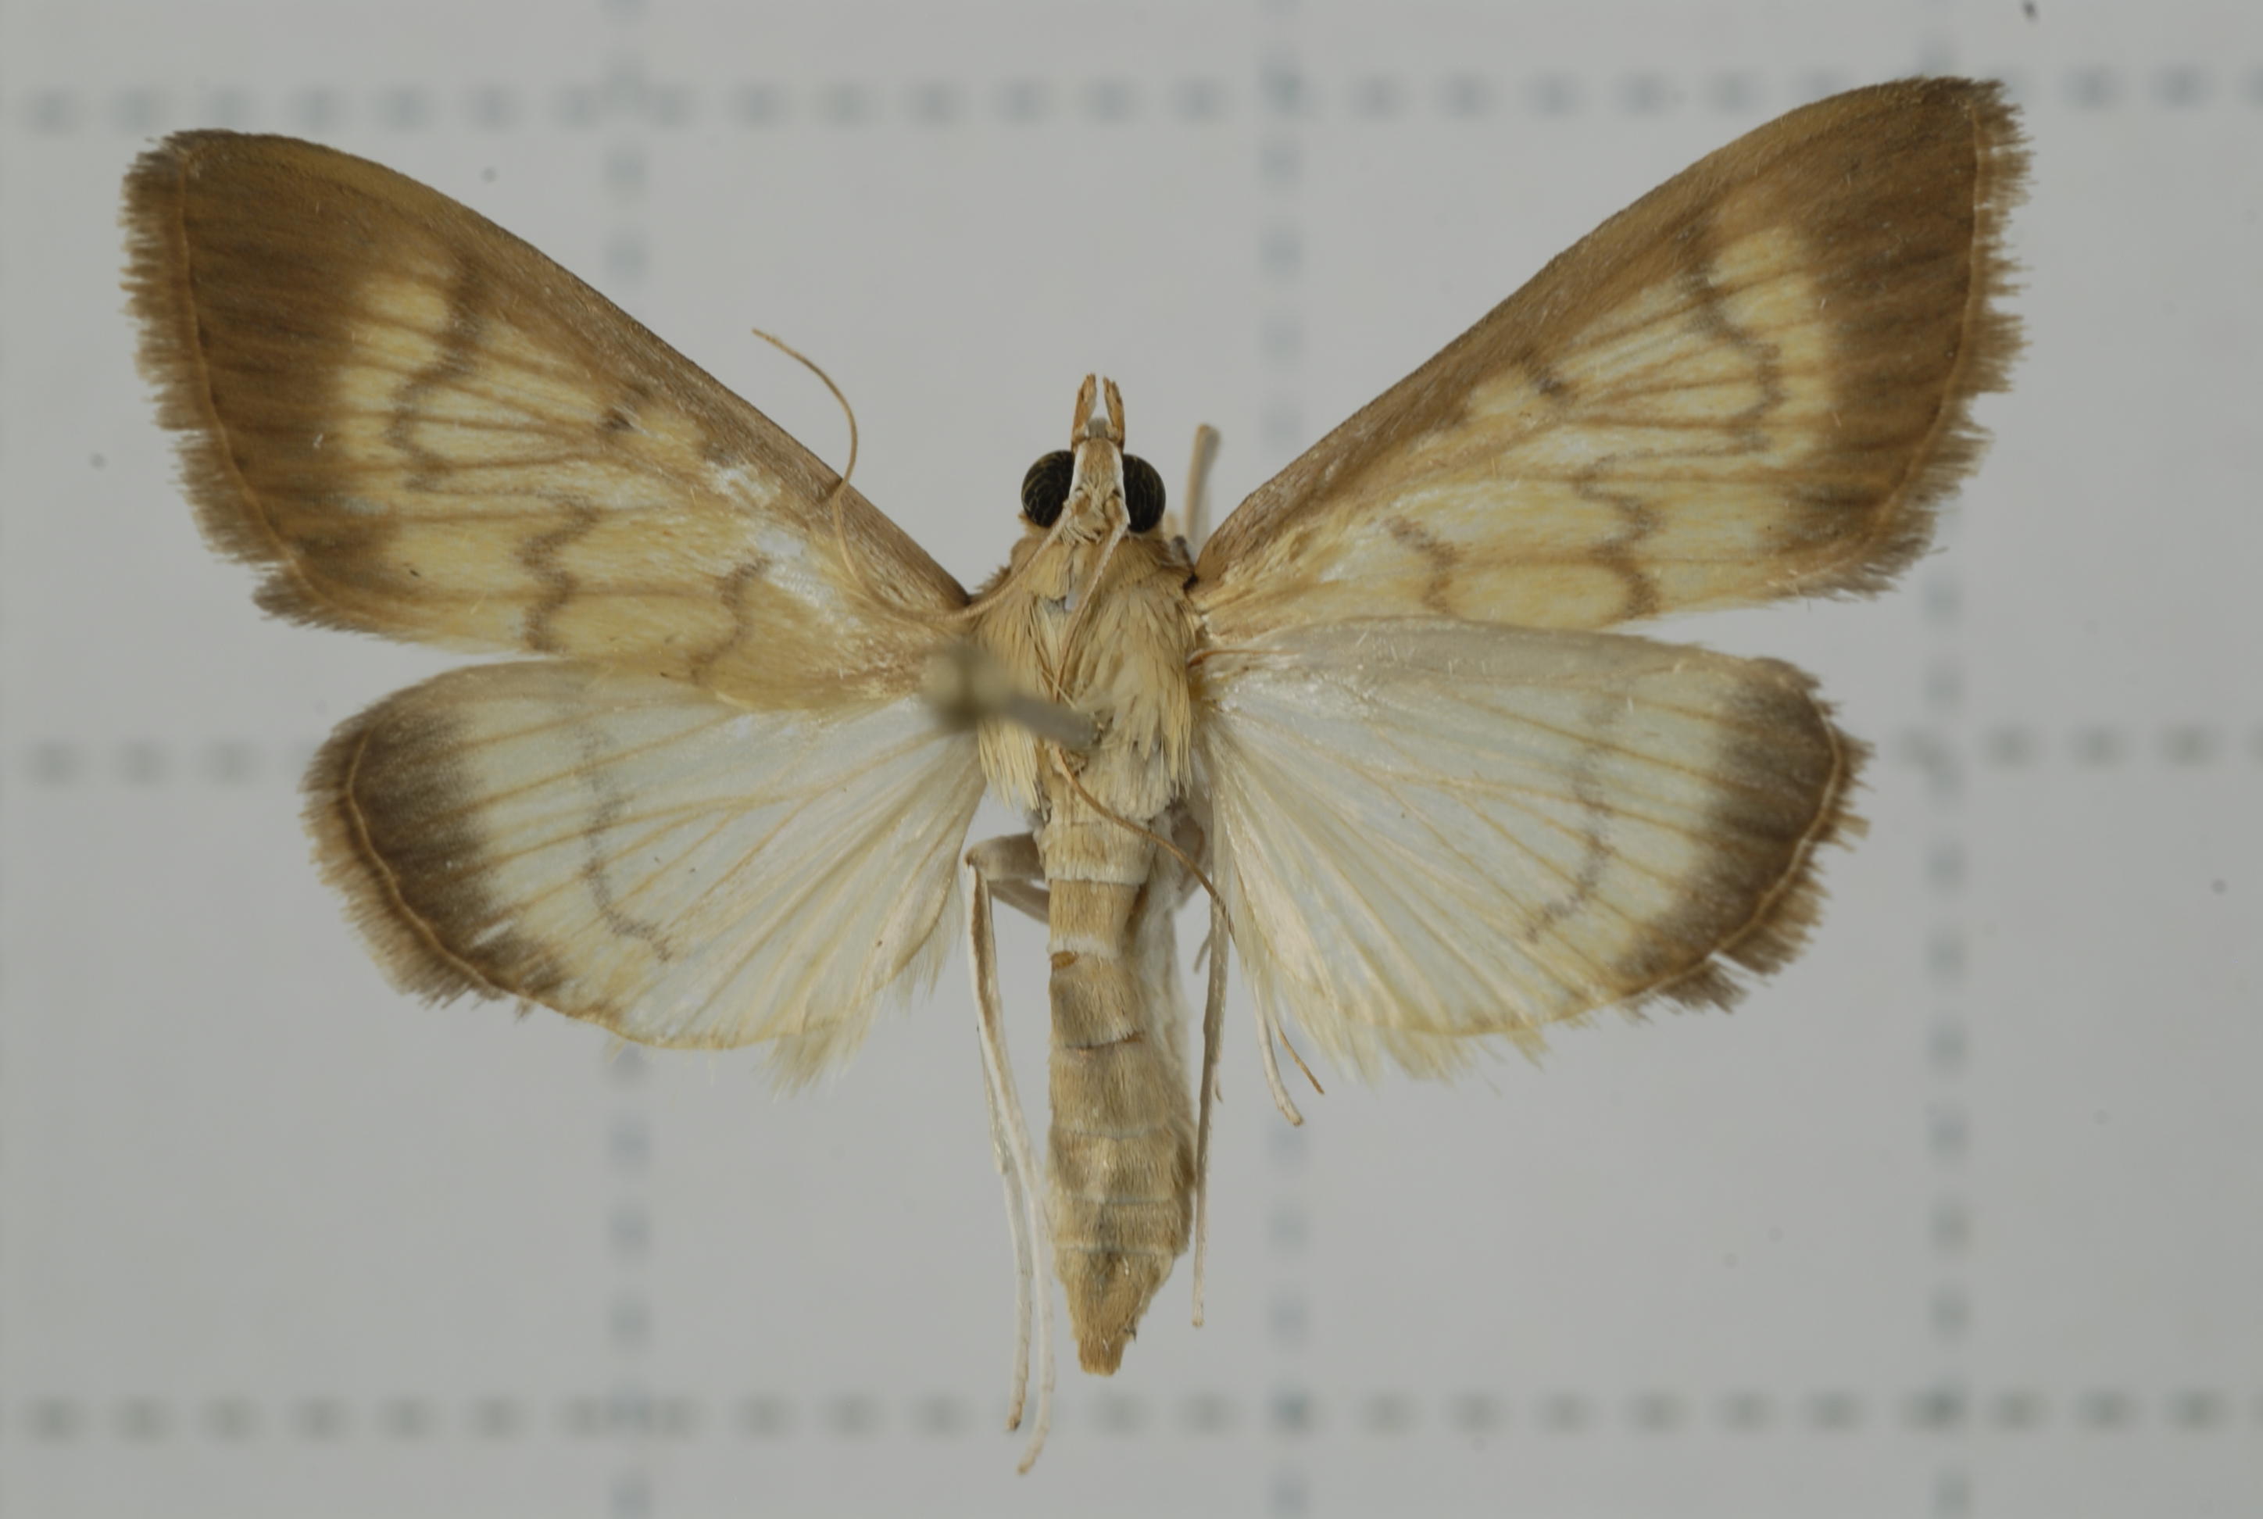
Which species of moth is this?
Crypsiptya coclesalis
